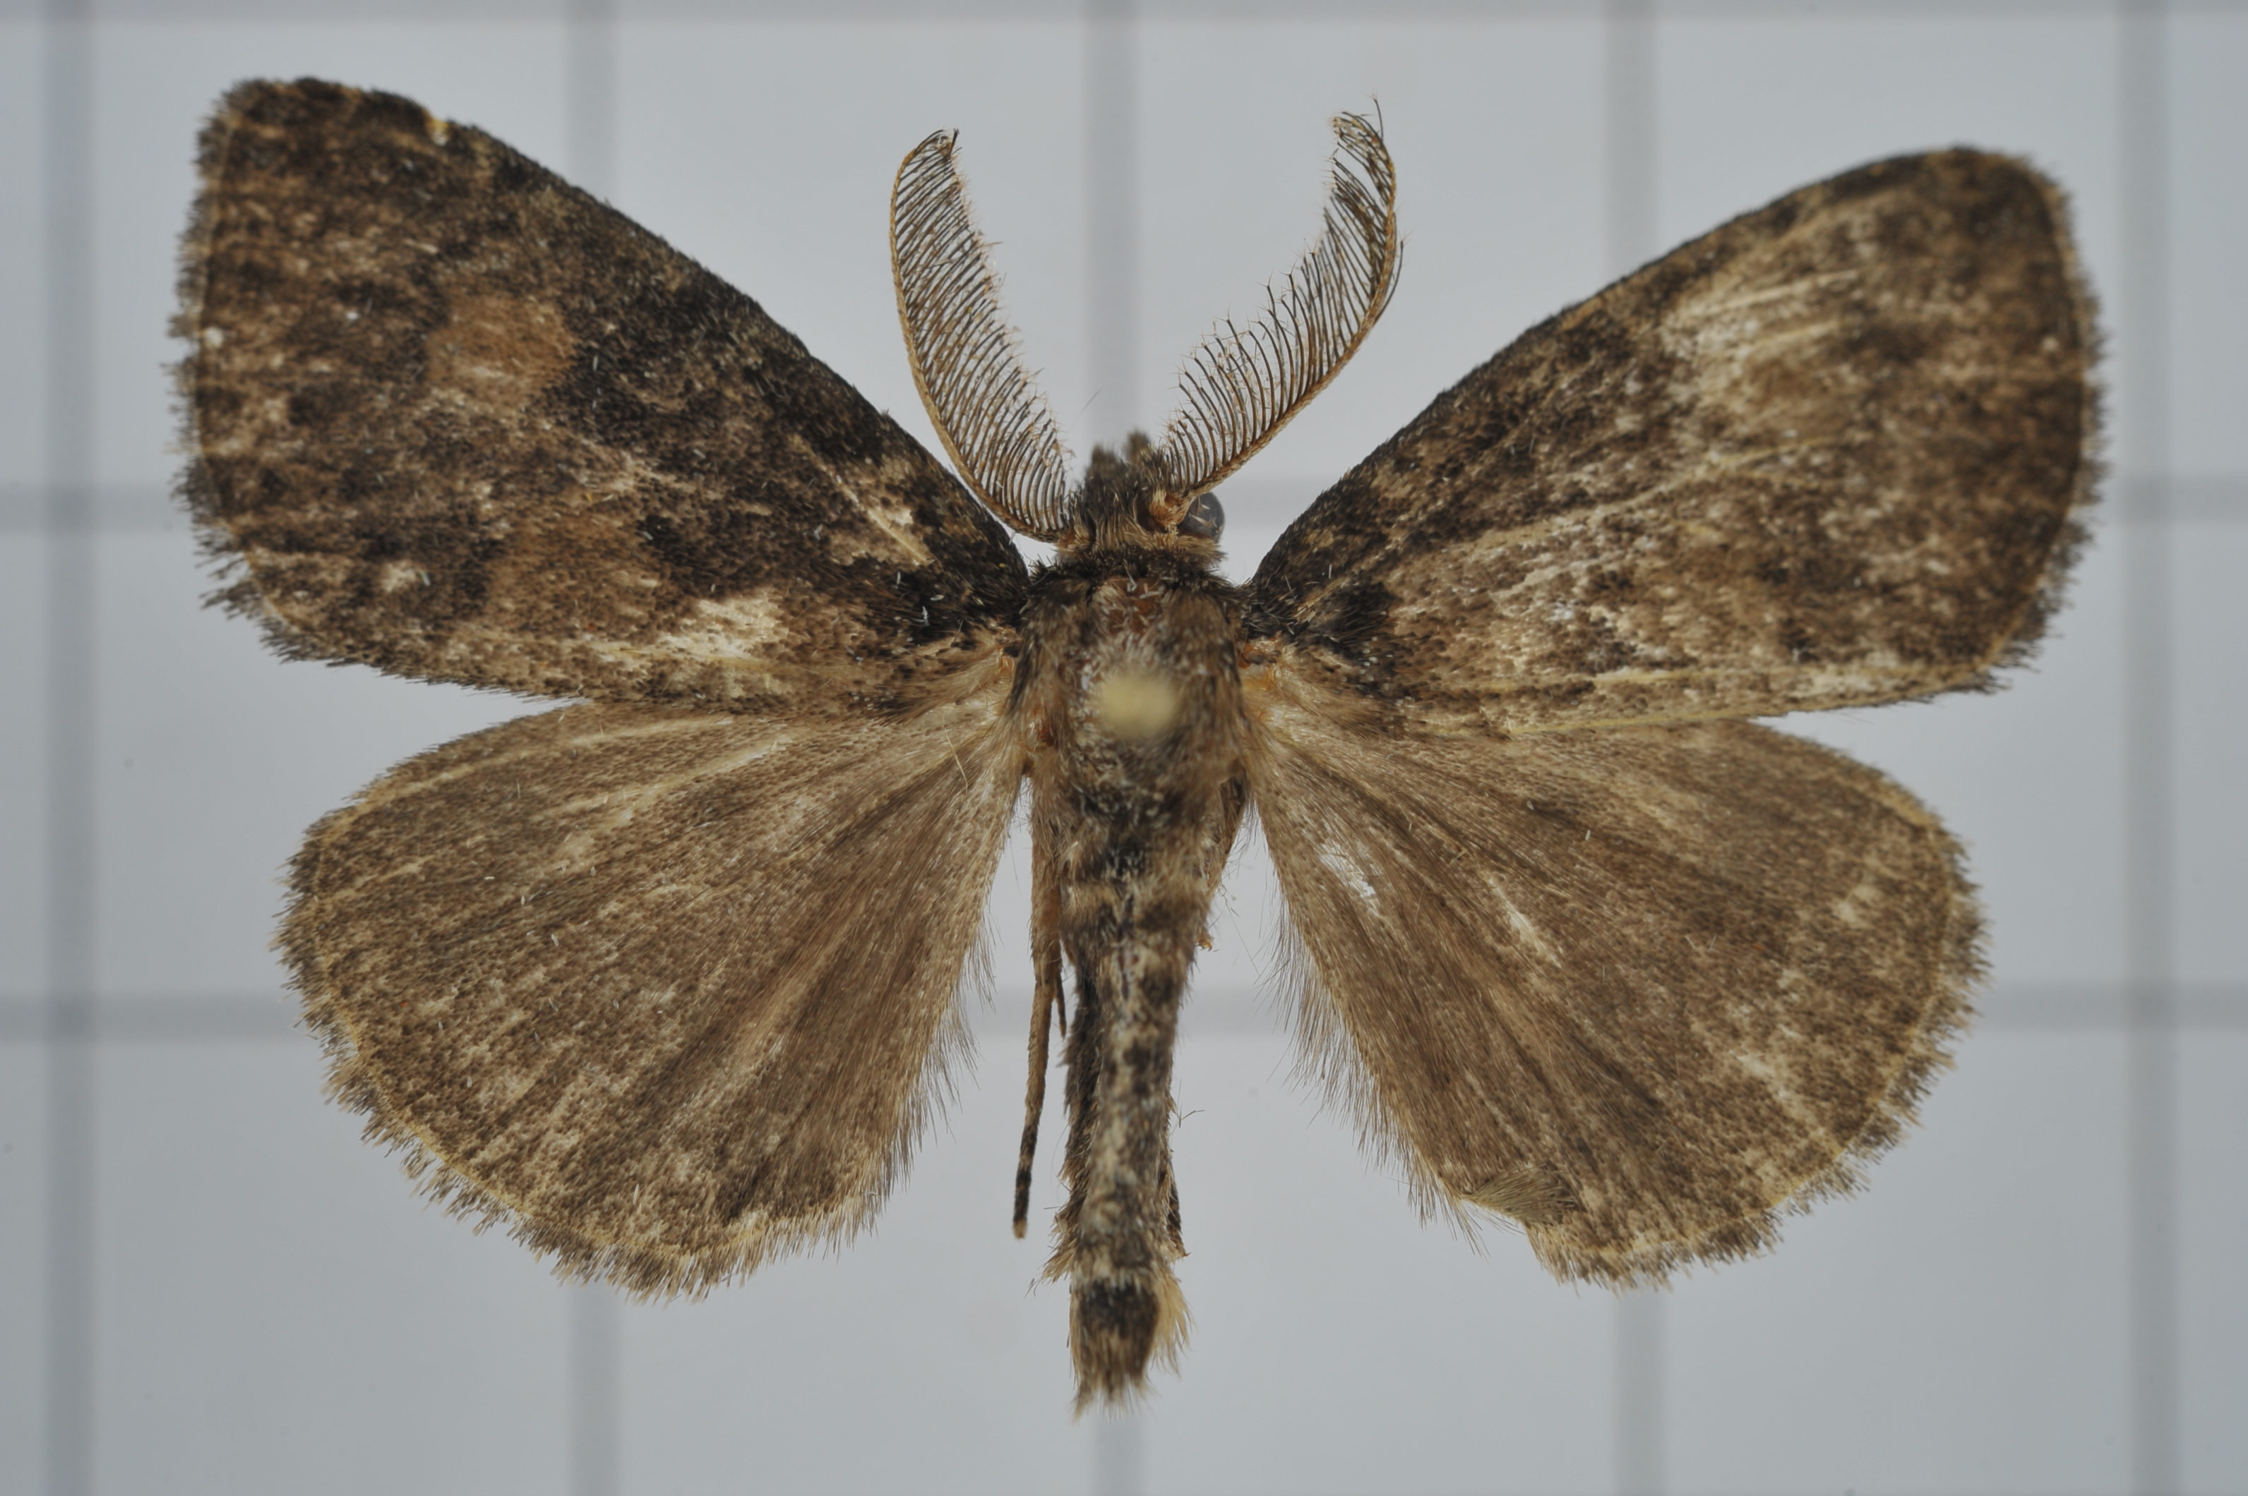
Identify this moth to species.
Ilema kosemponica
